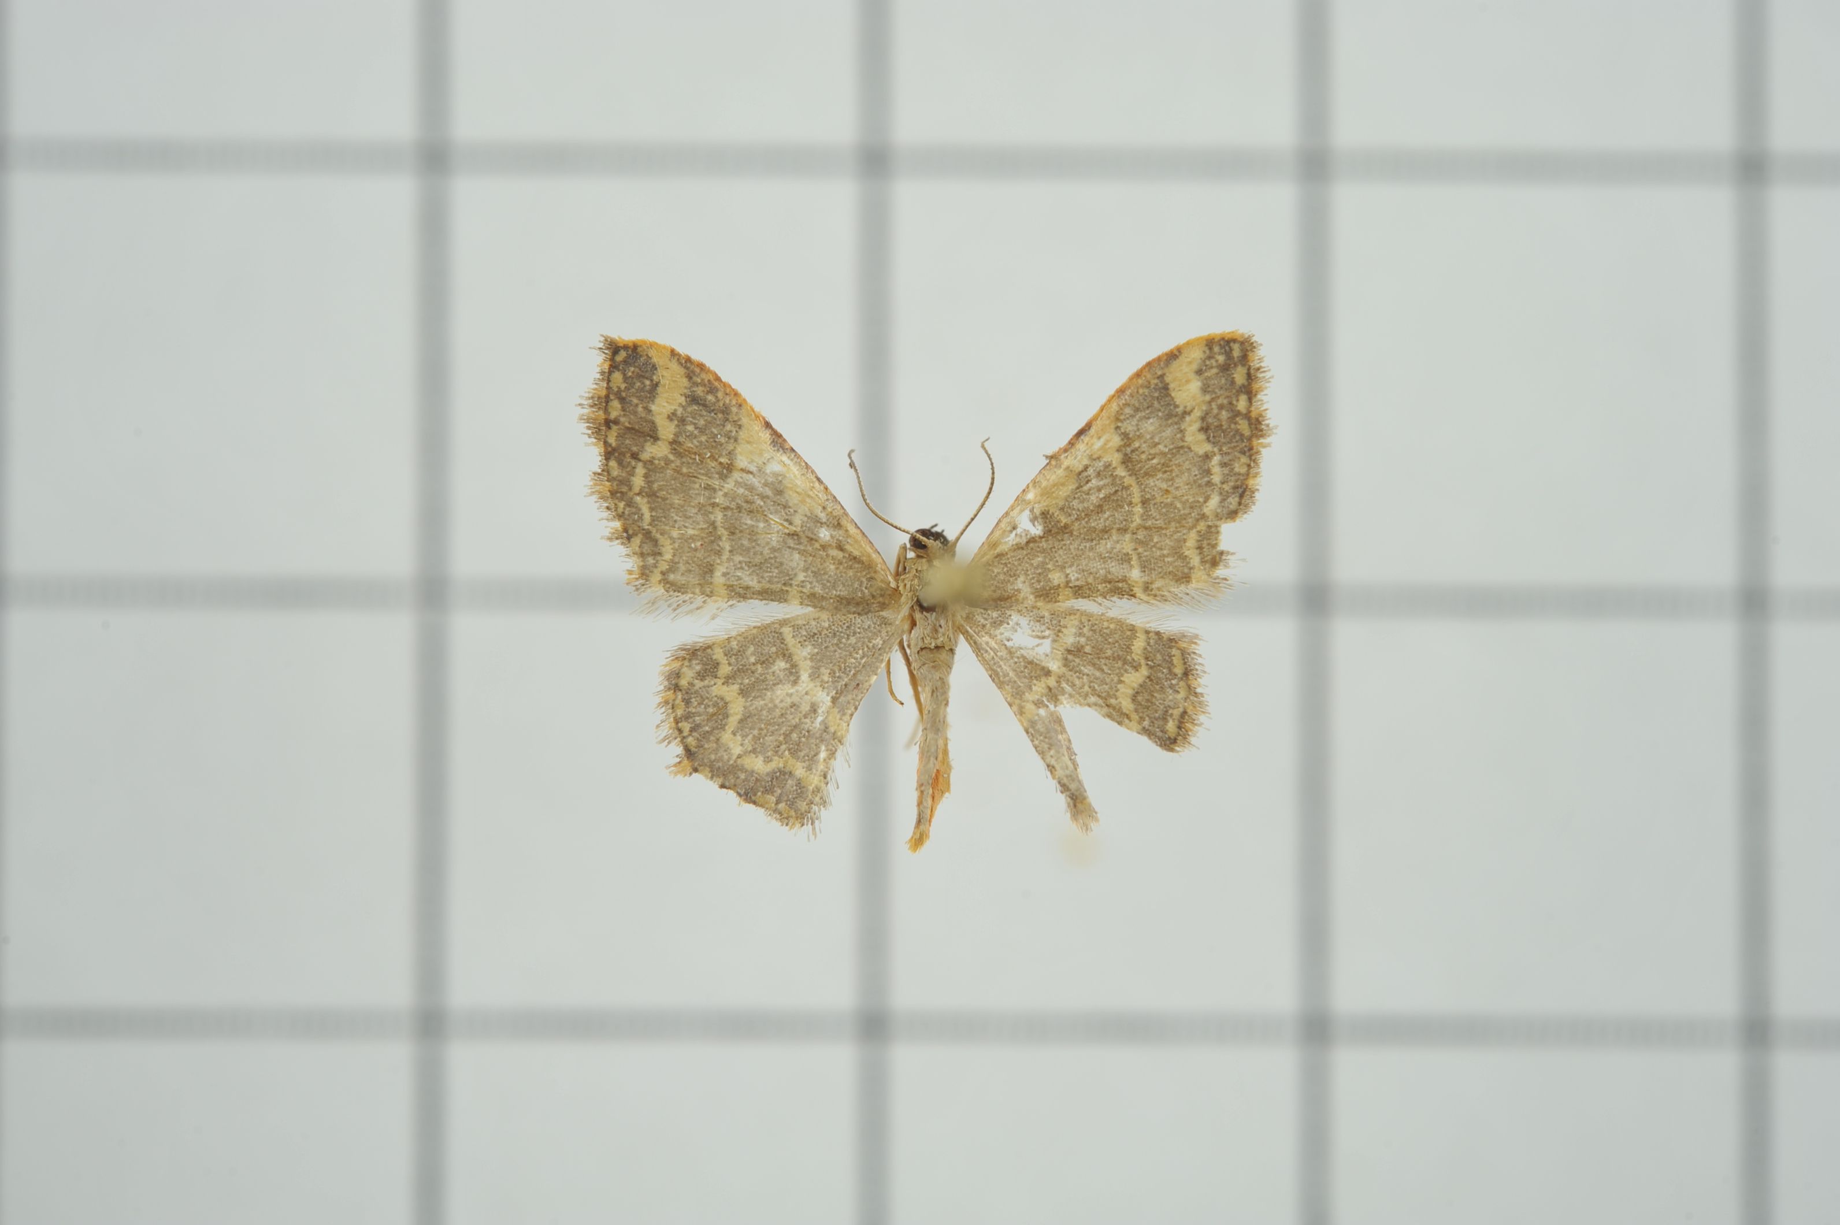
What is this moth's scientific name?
Lophophleps purpurea
